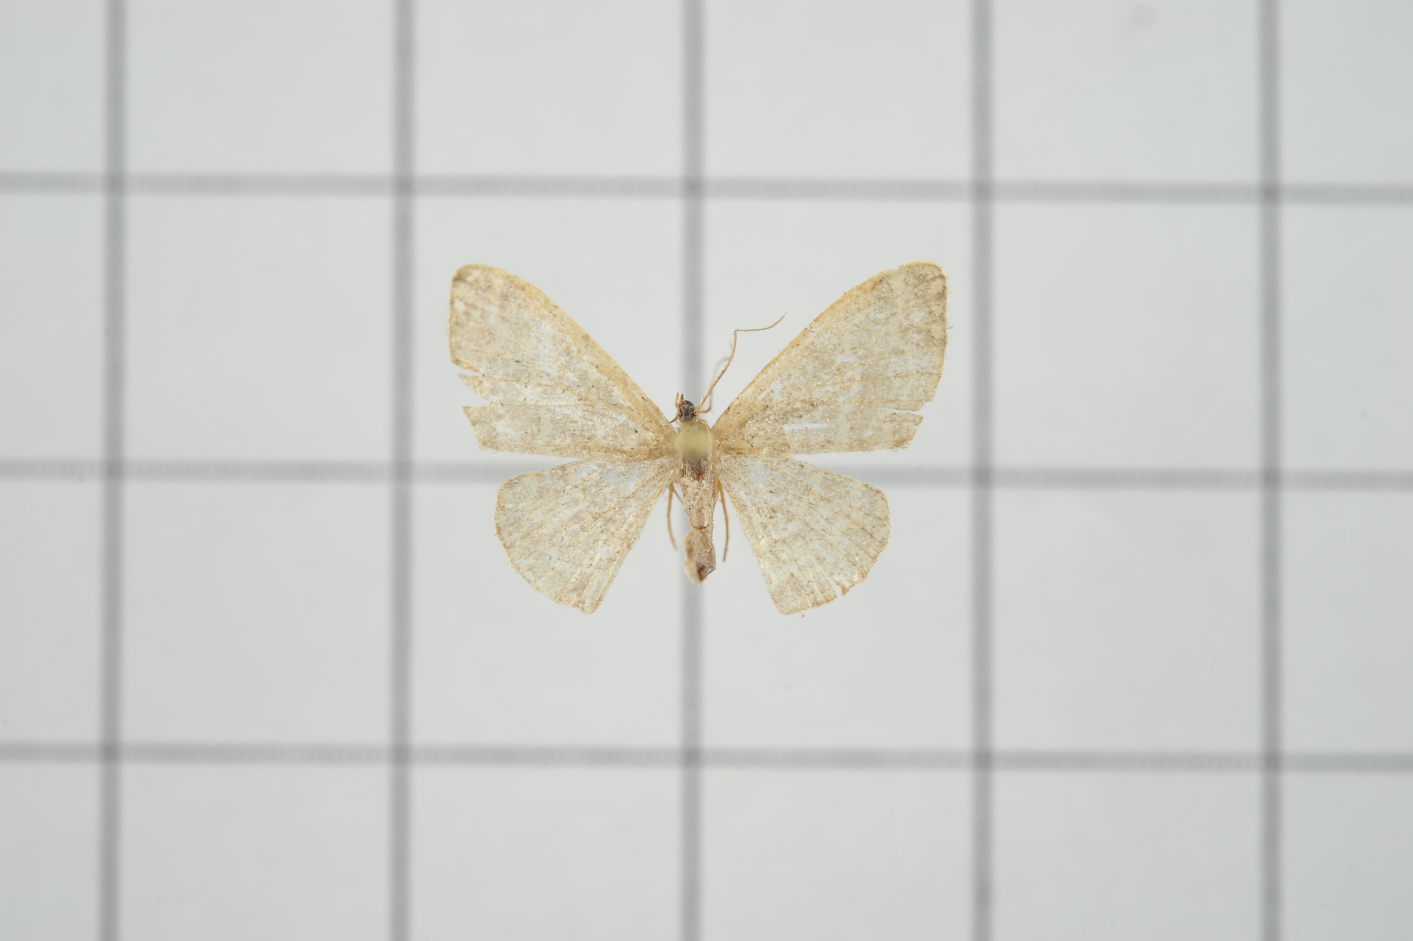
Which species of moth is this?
Lophophleps purpurea
